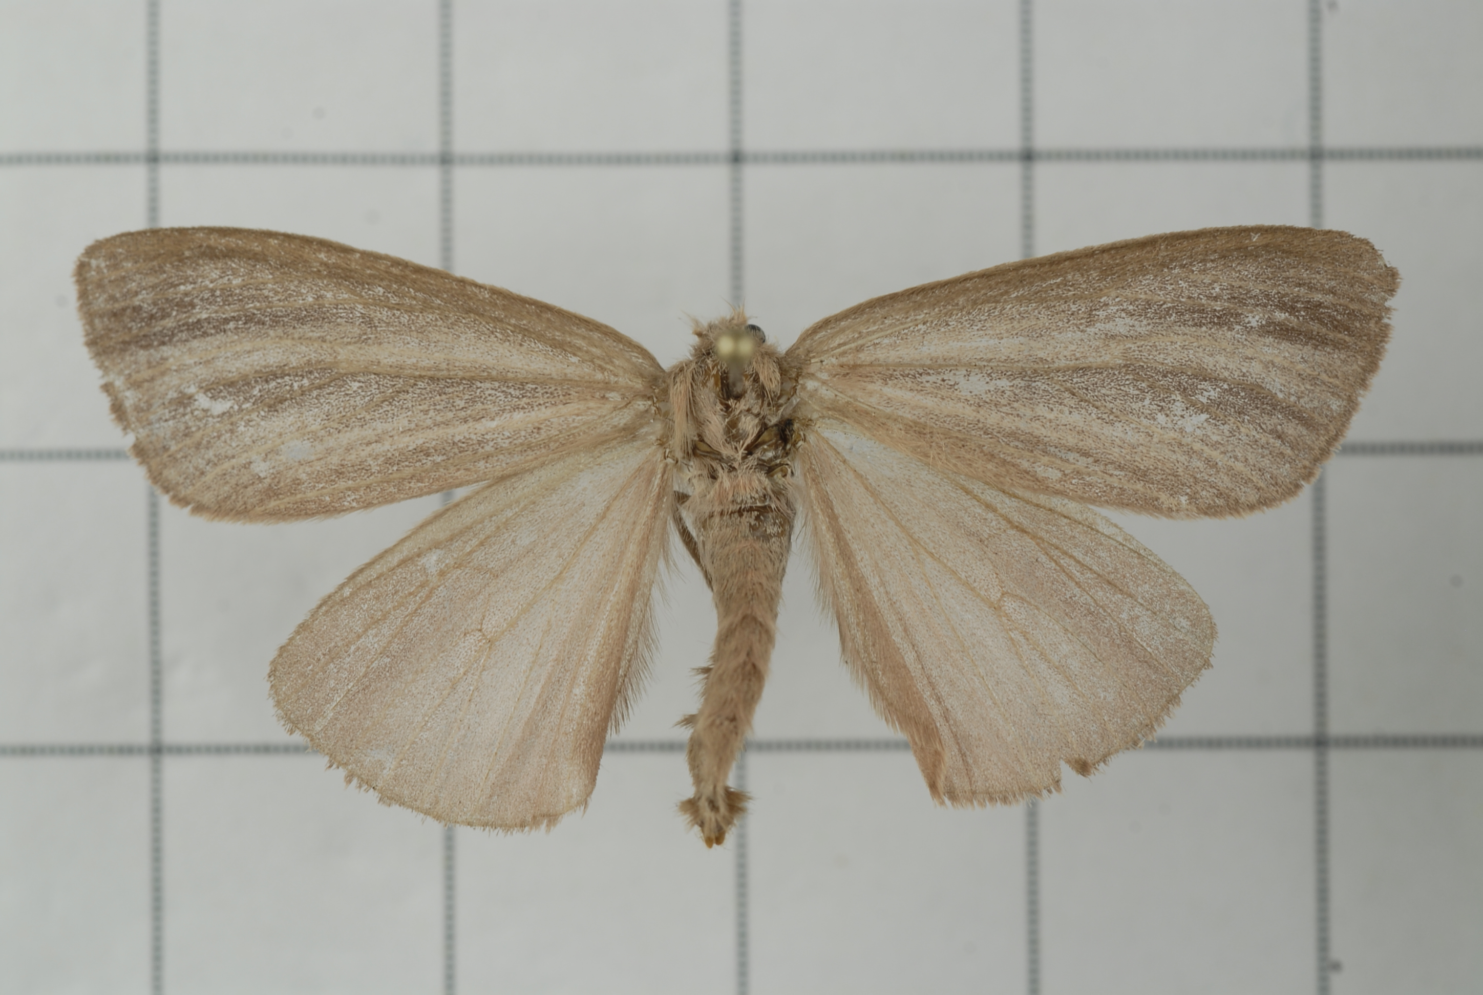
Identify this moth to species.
Pantana substrigosa
